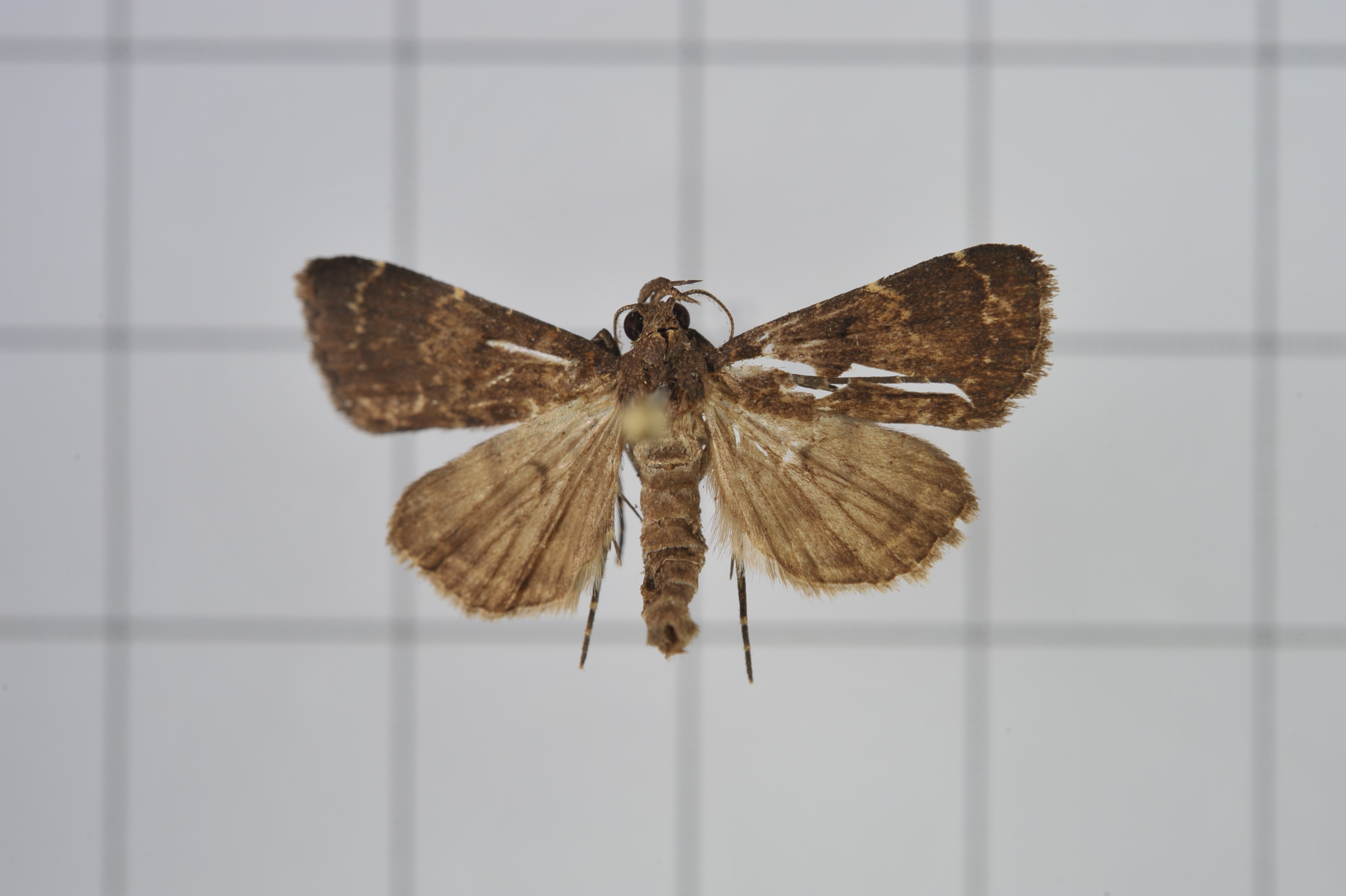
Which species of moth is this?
Hydrillodes lentalis
